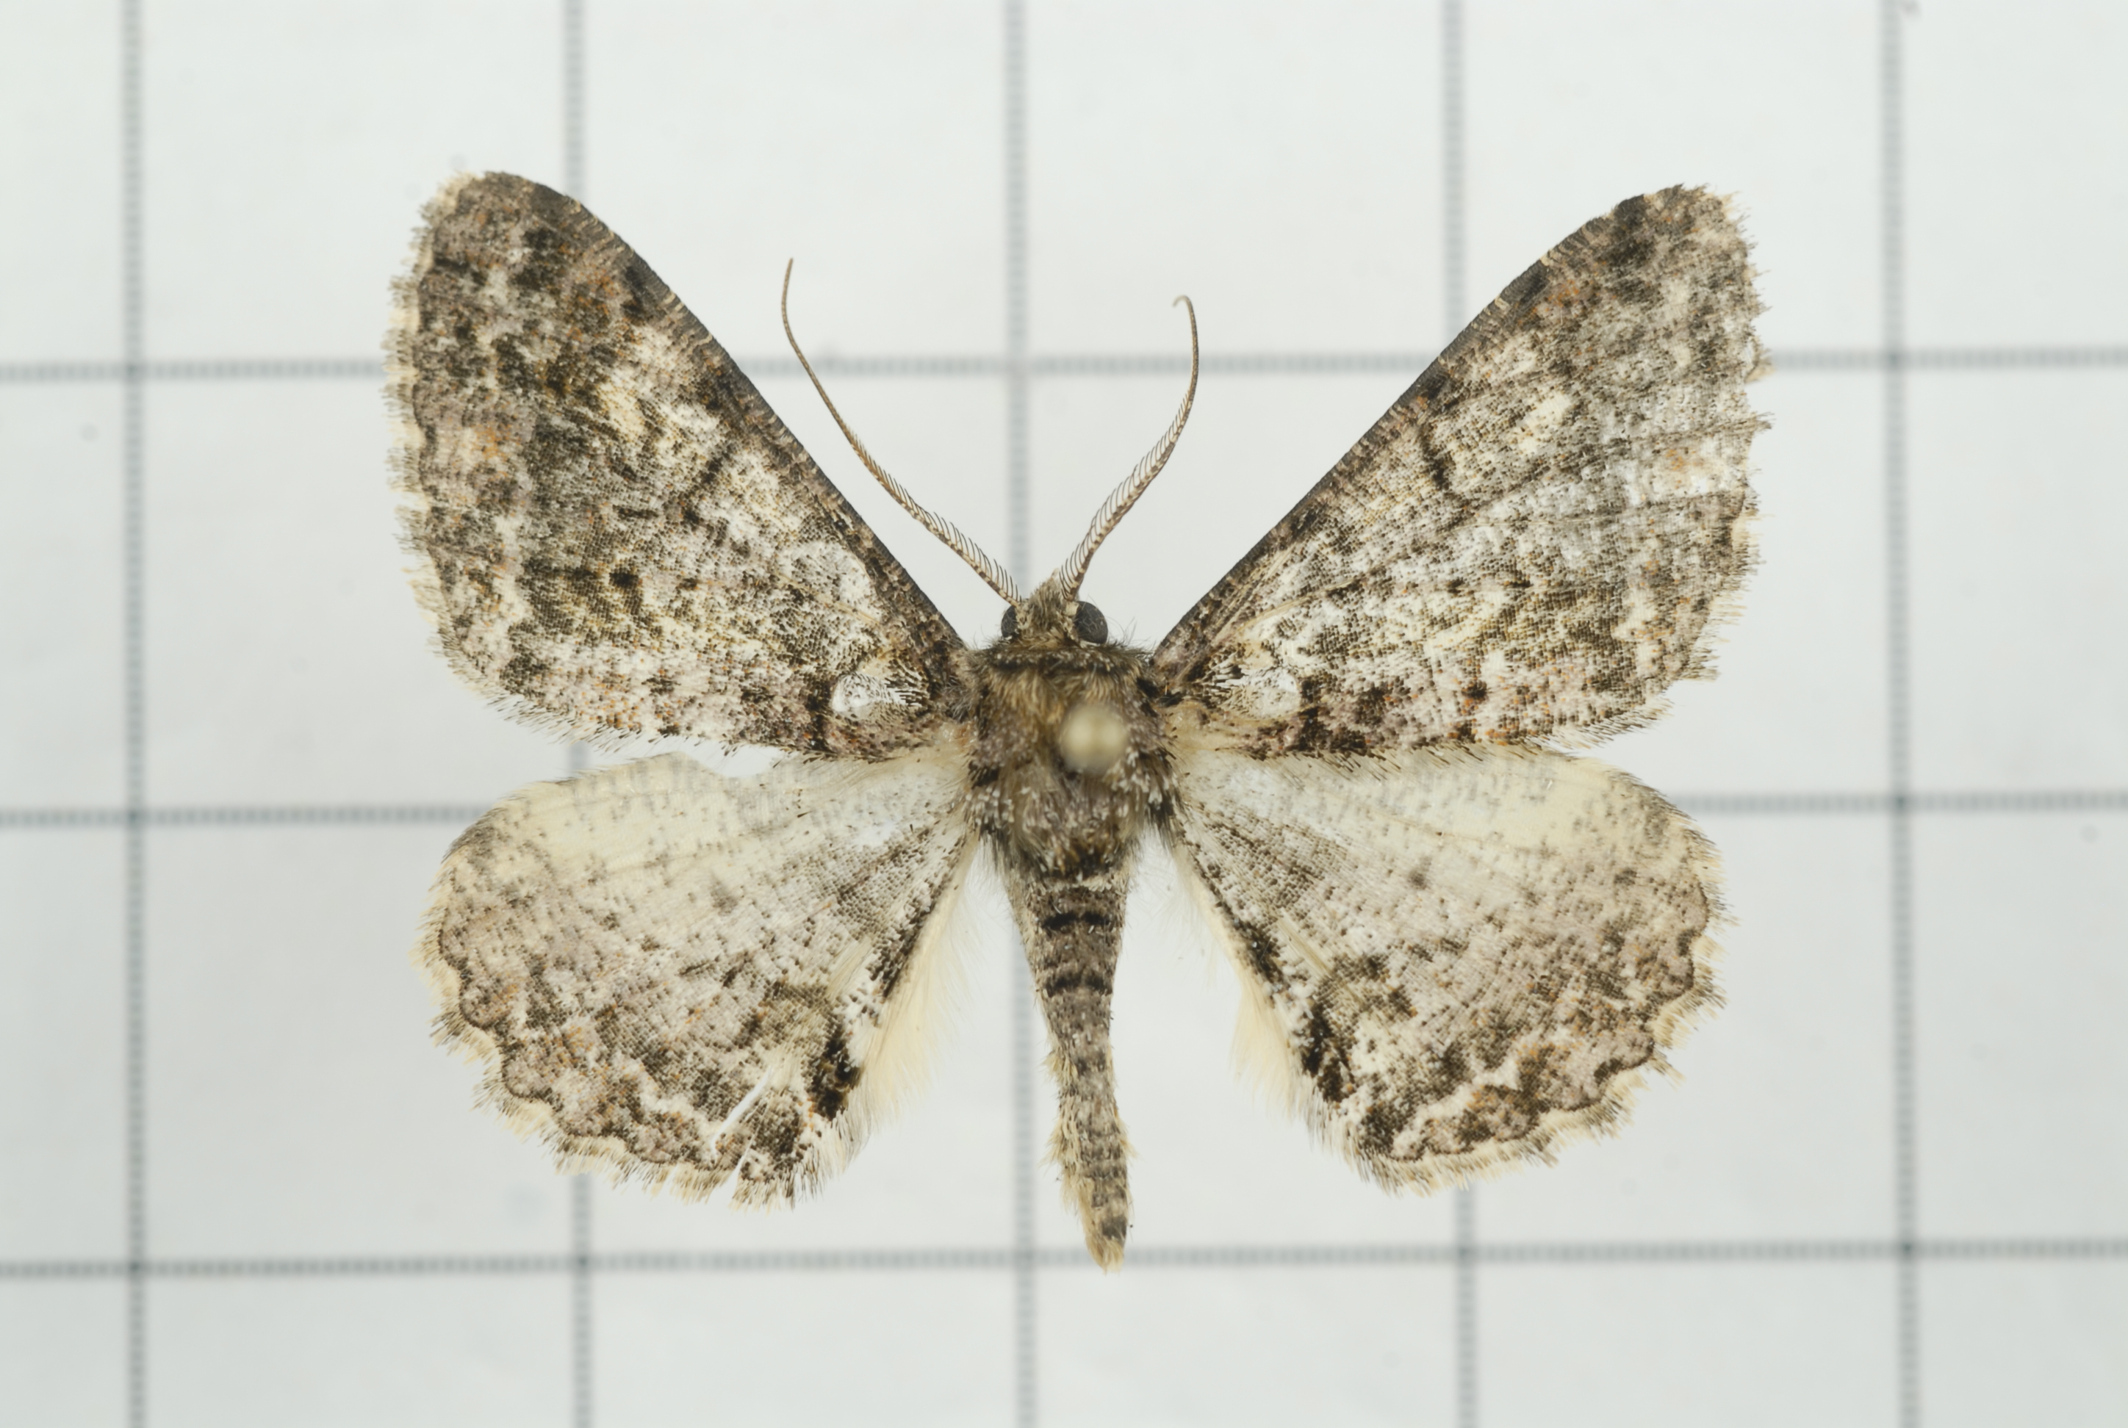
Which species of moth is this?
Alcis taiwanovariegata
